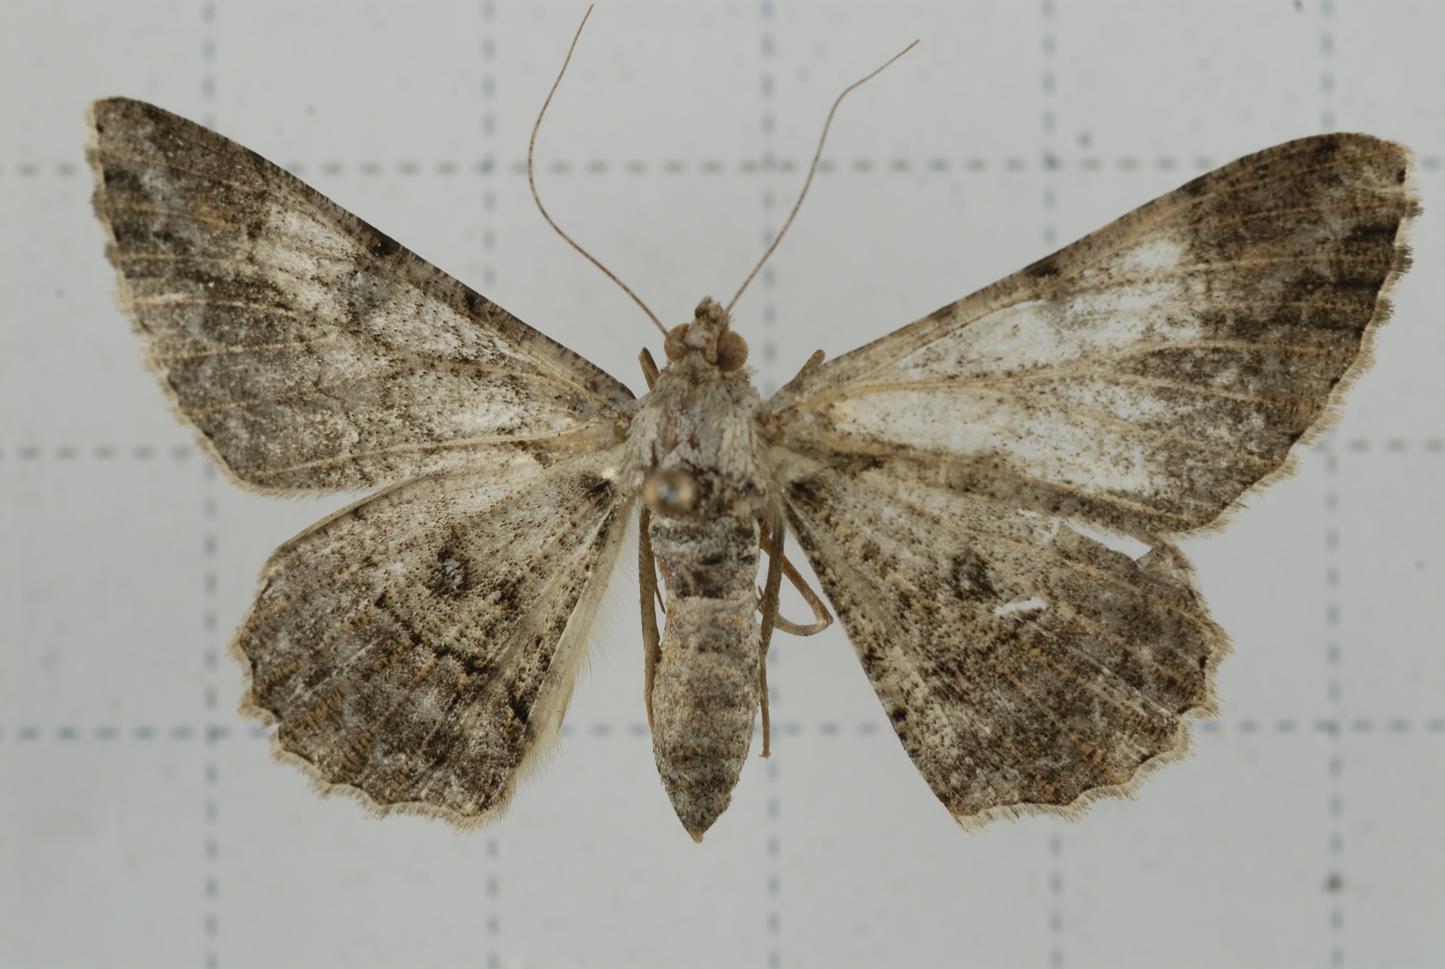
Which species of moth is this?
Cleora repulsaria repulsaria
